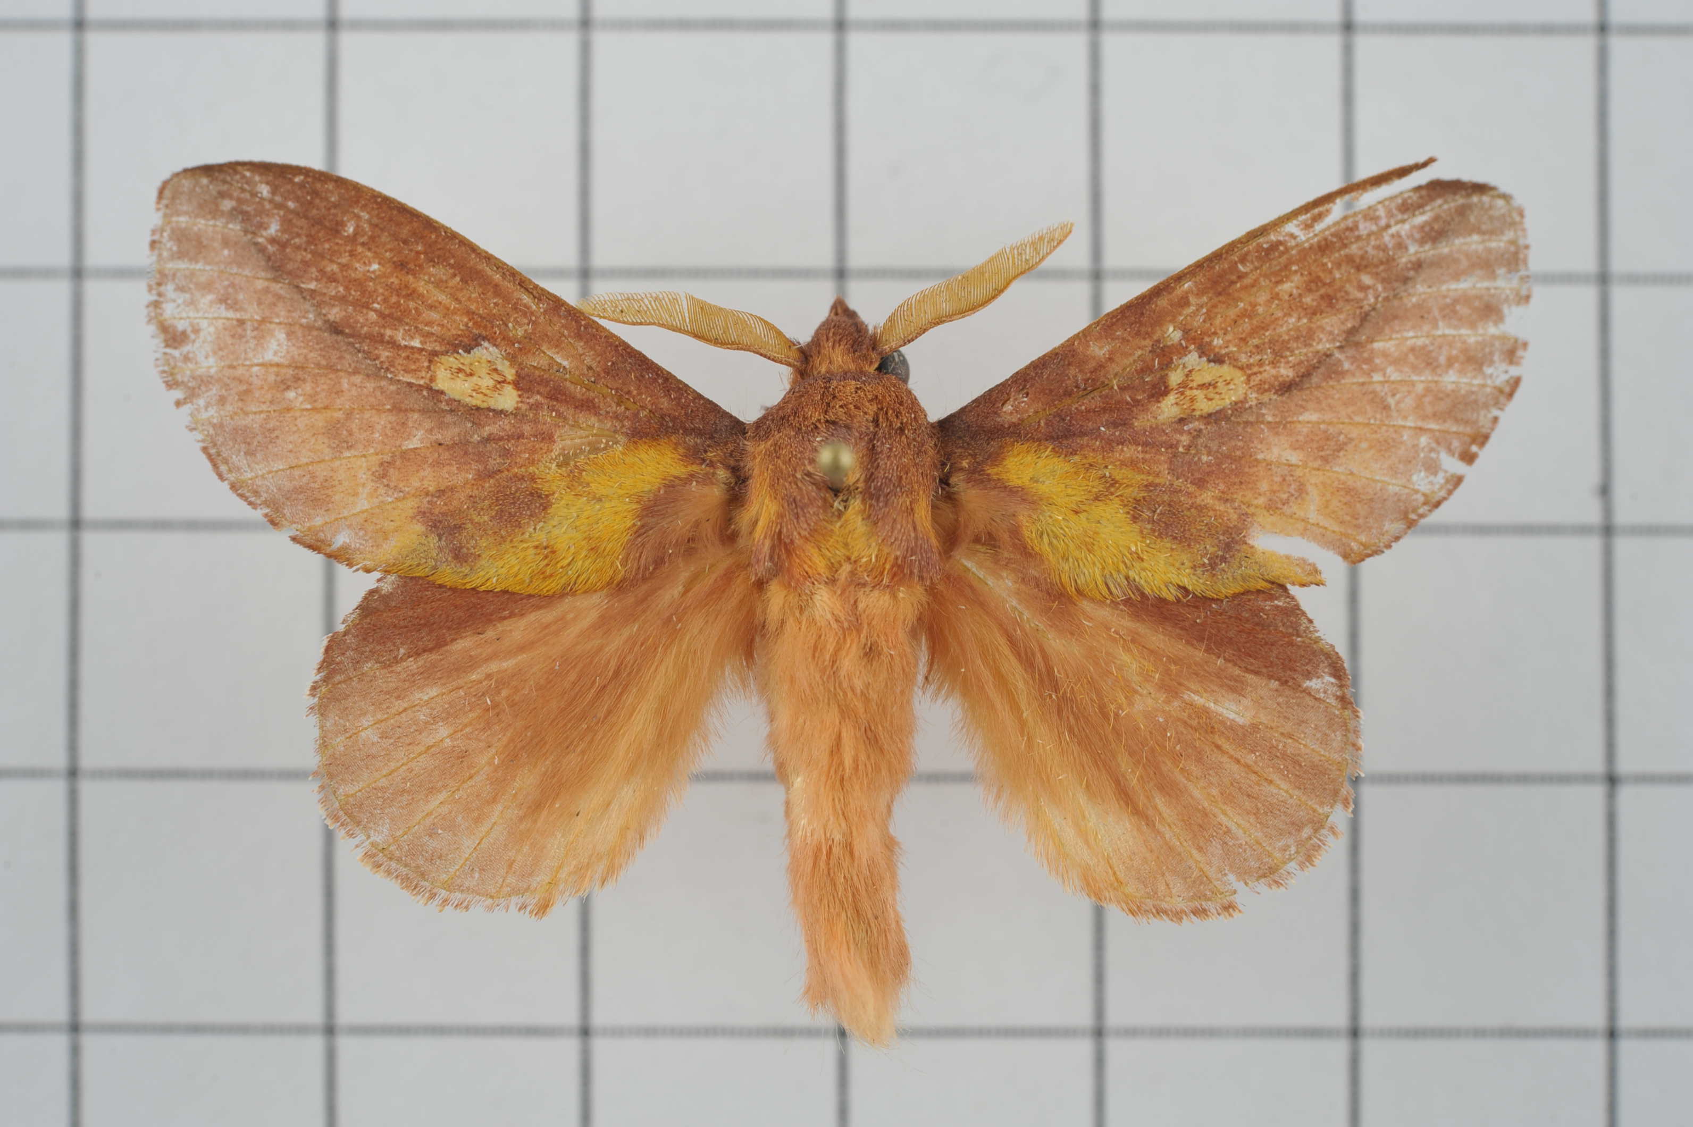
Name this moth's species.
Euthrix laeta arina
